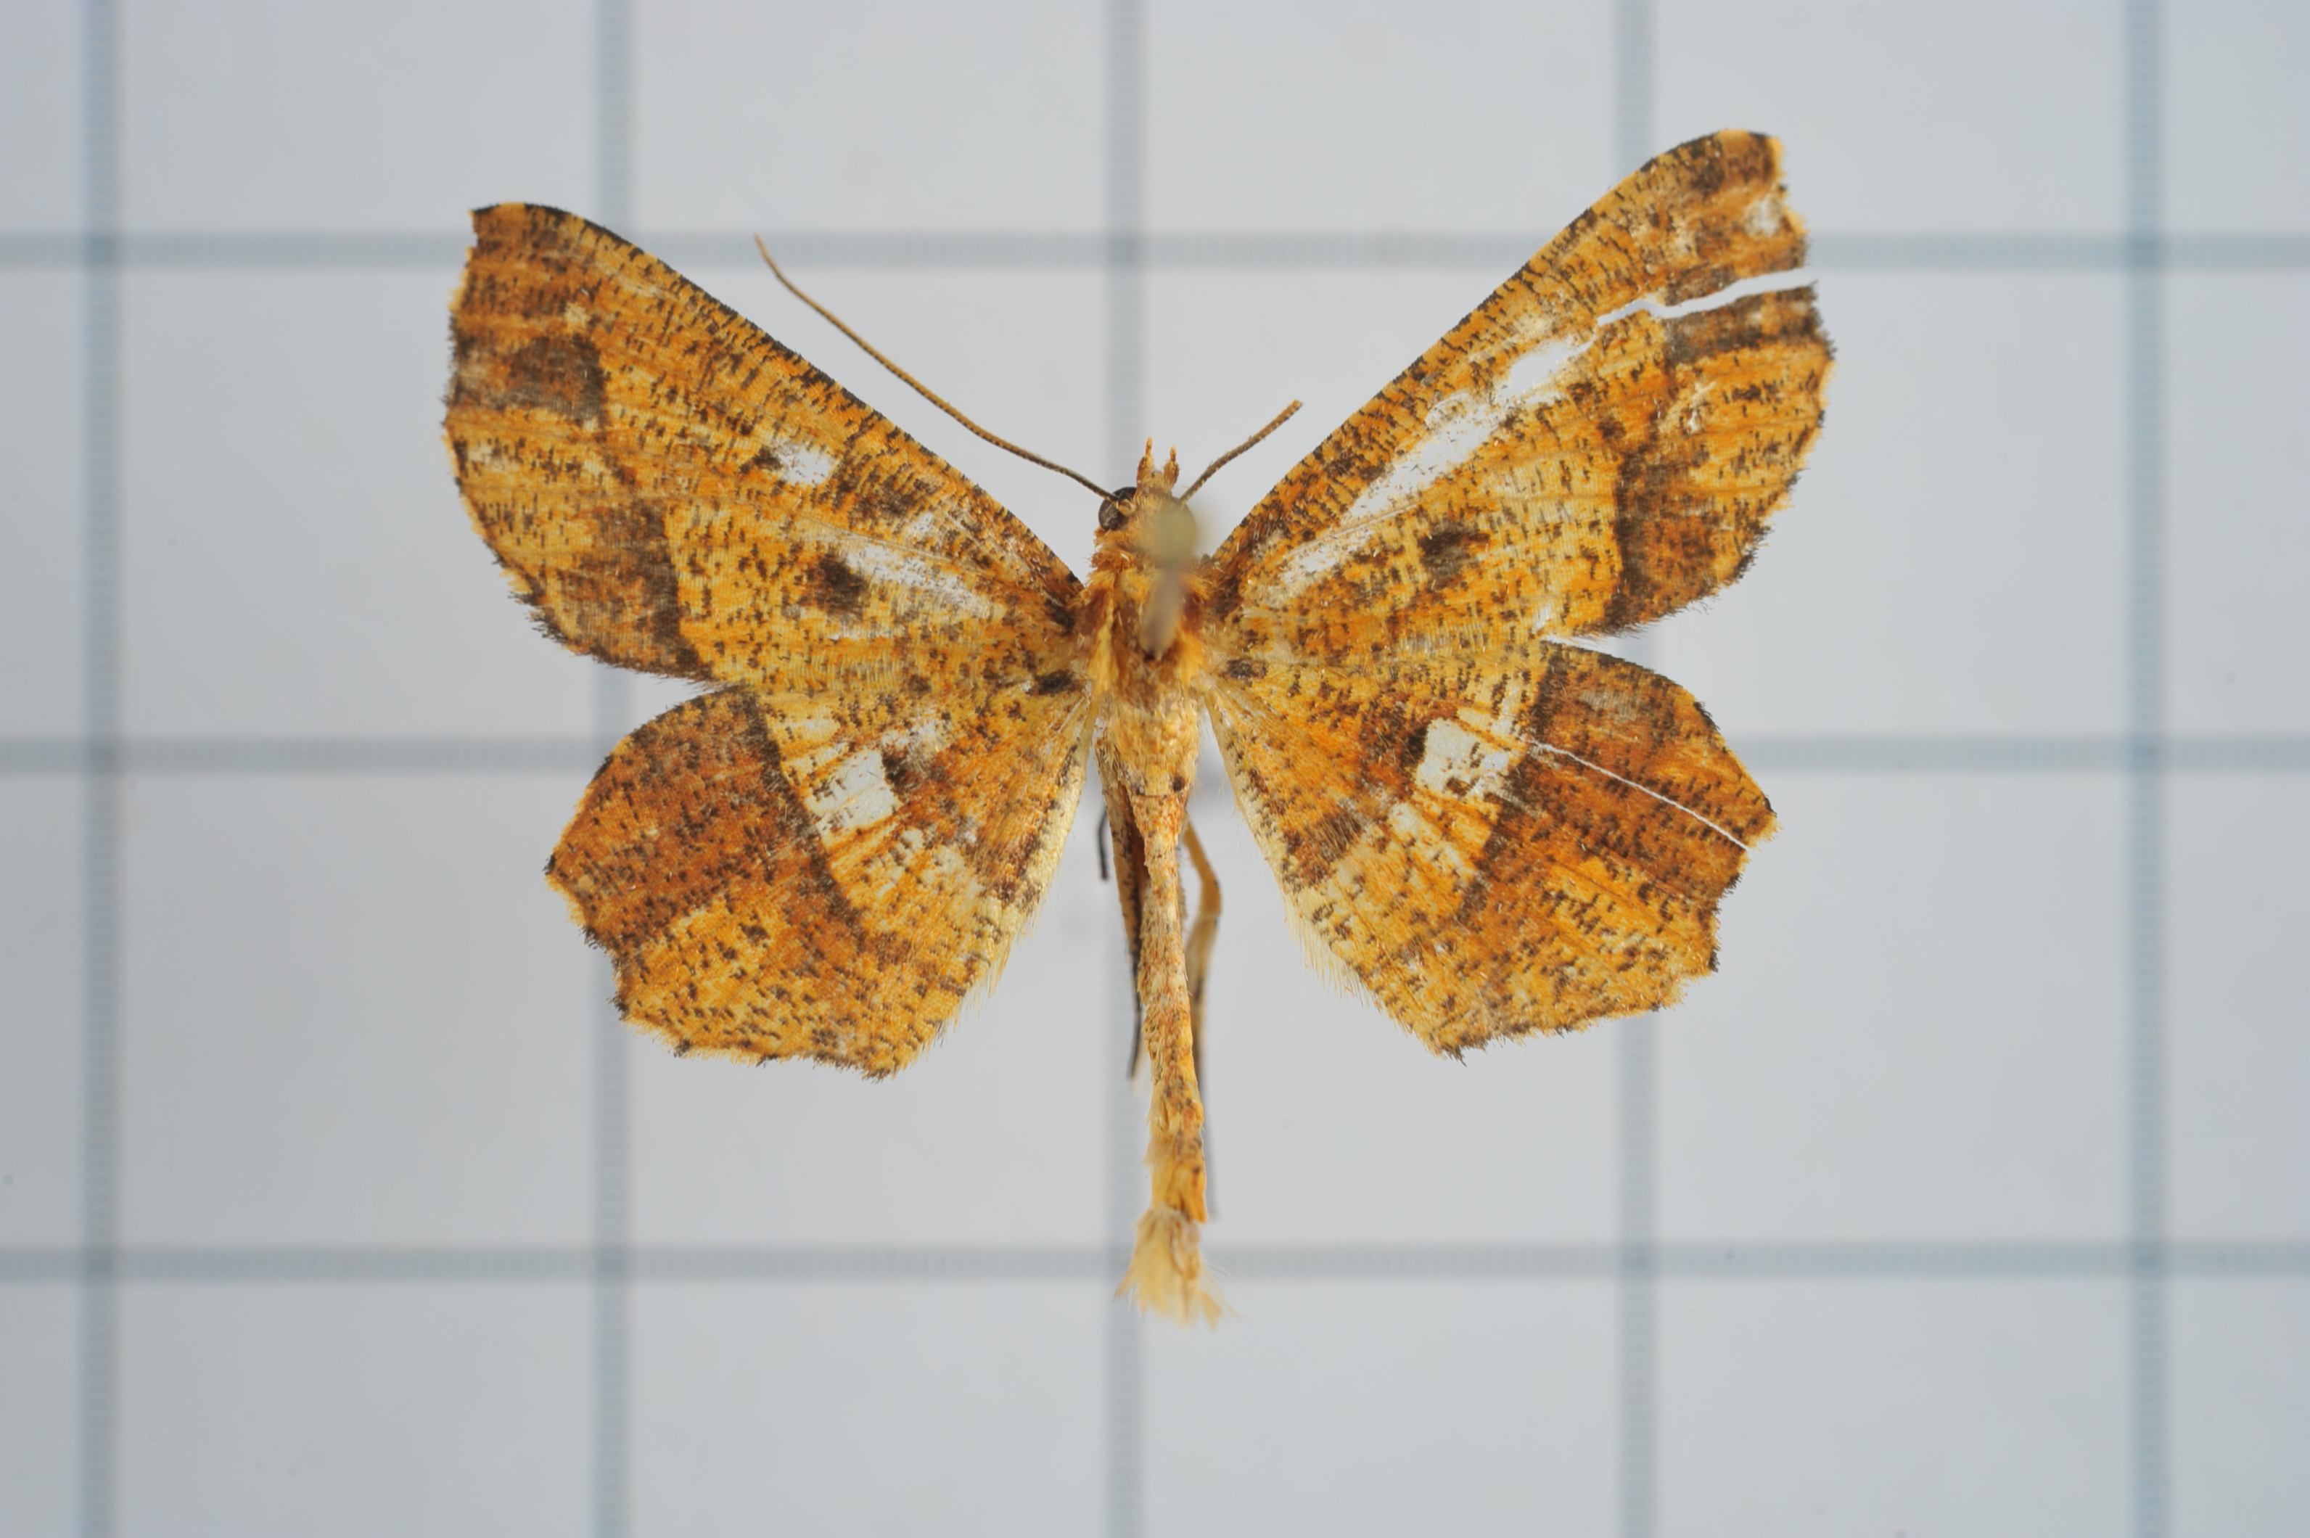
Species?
Entomopteryx combusta combusta
